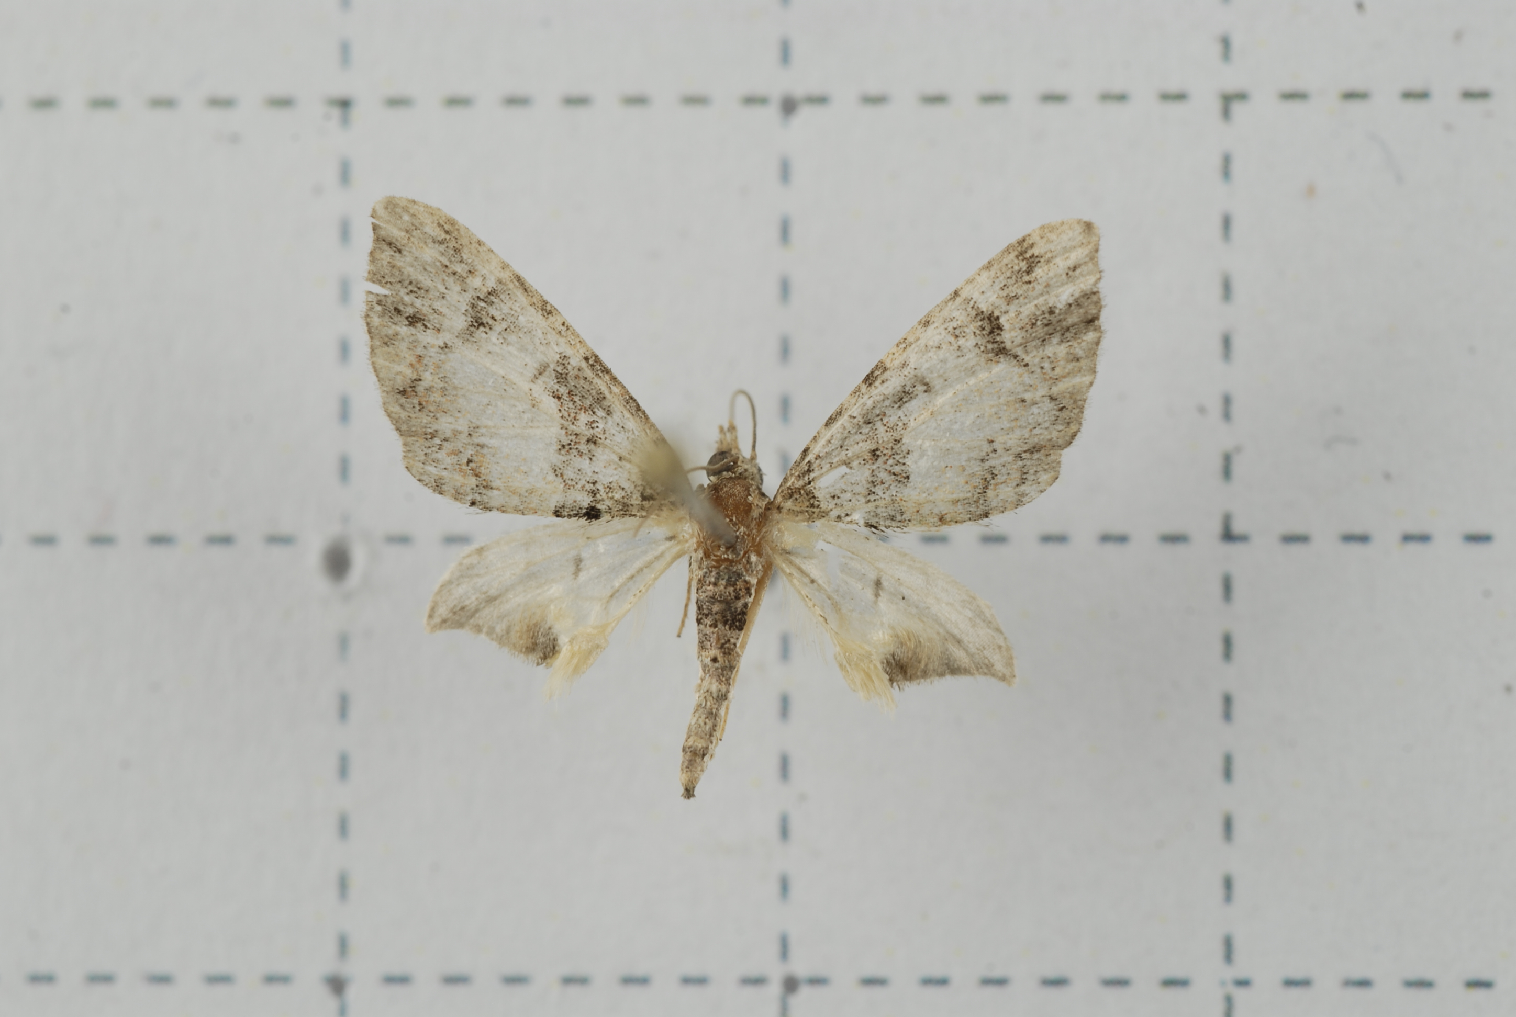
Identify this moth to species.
Syncosmia bicornuta bicornuta
